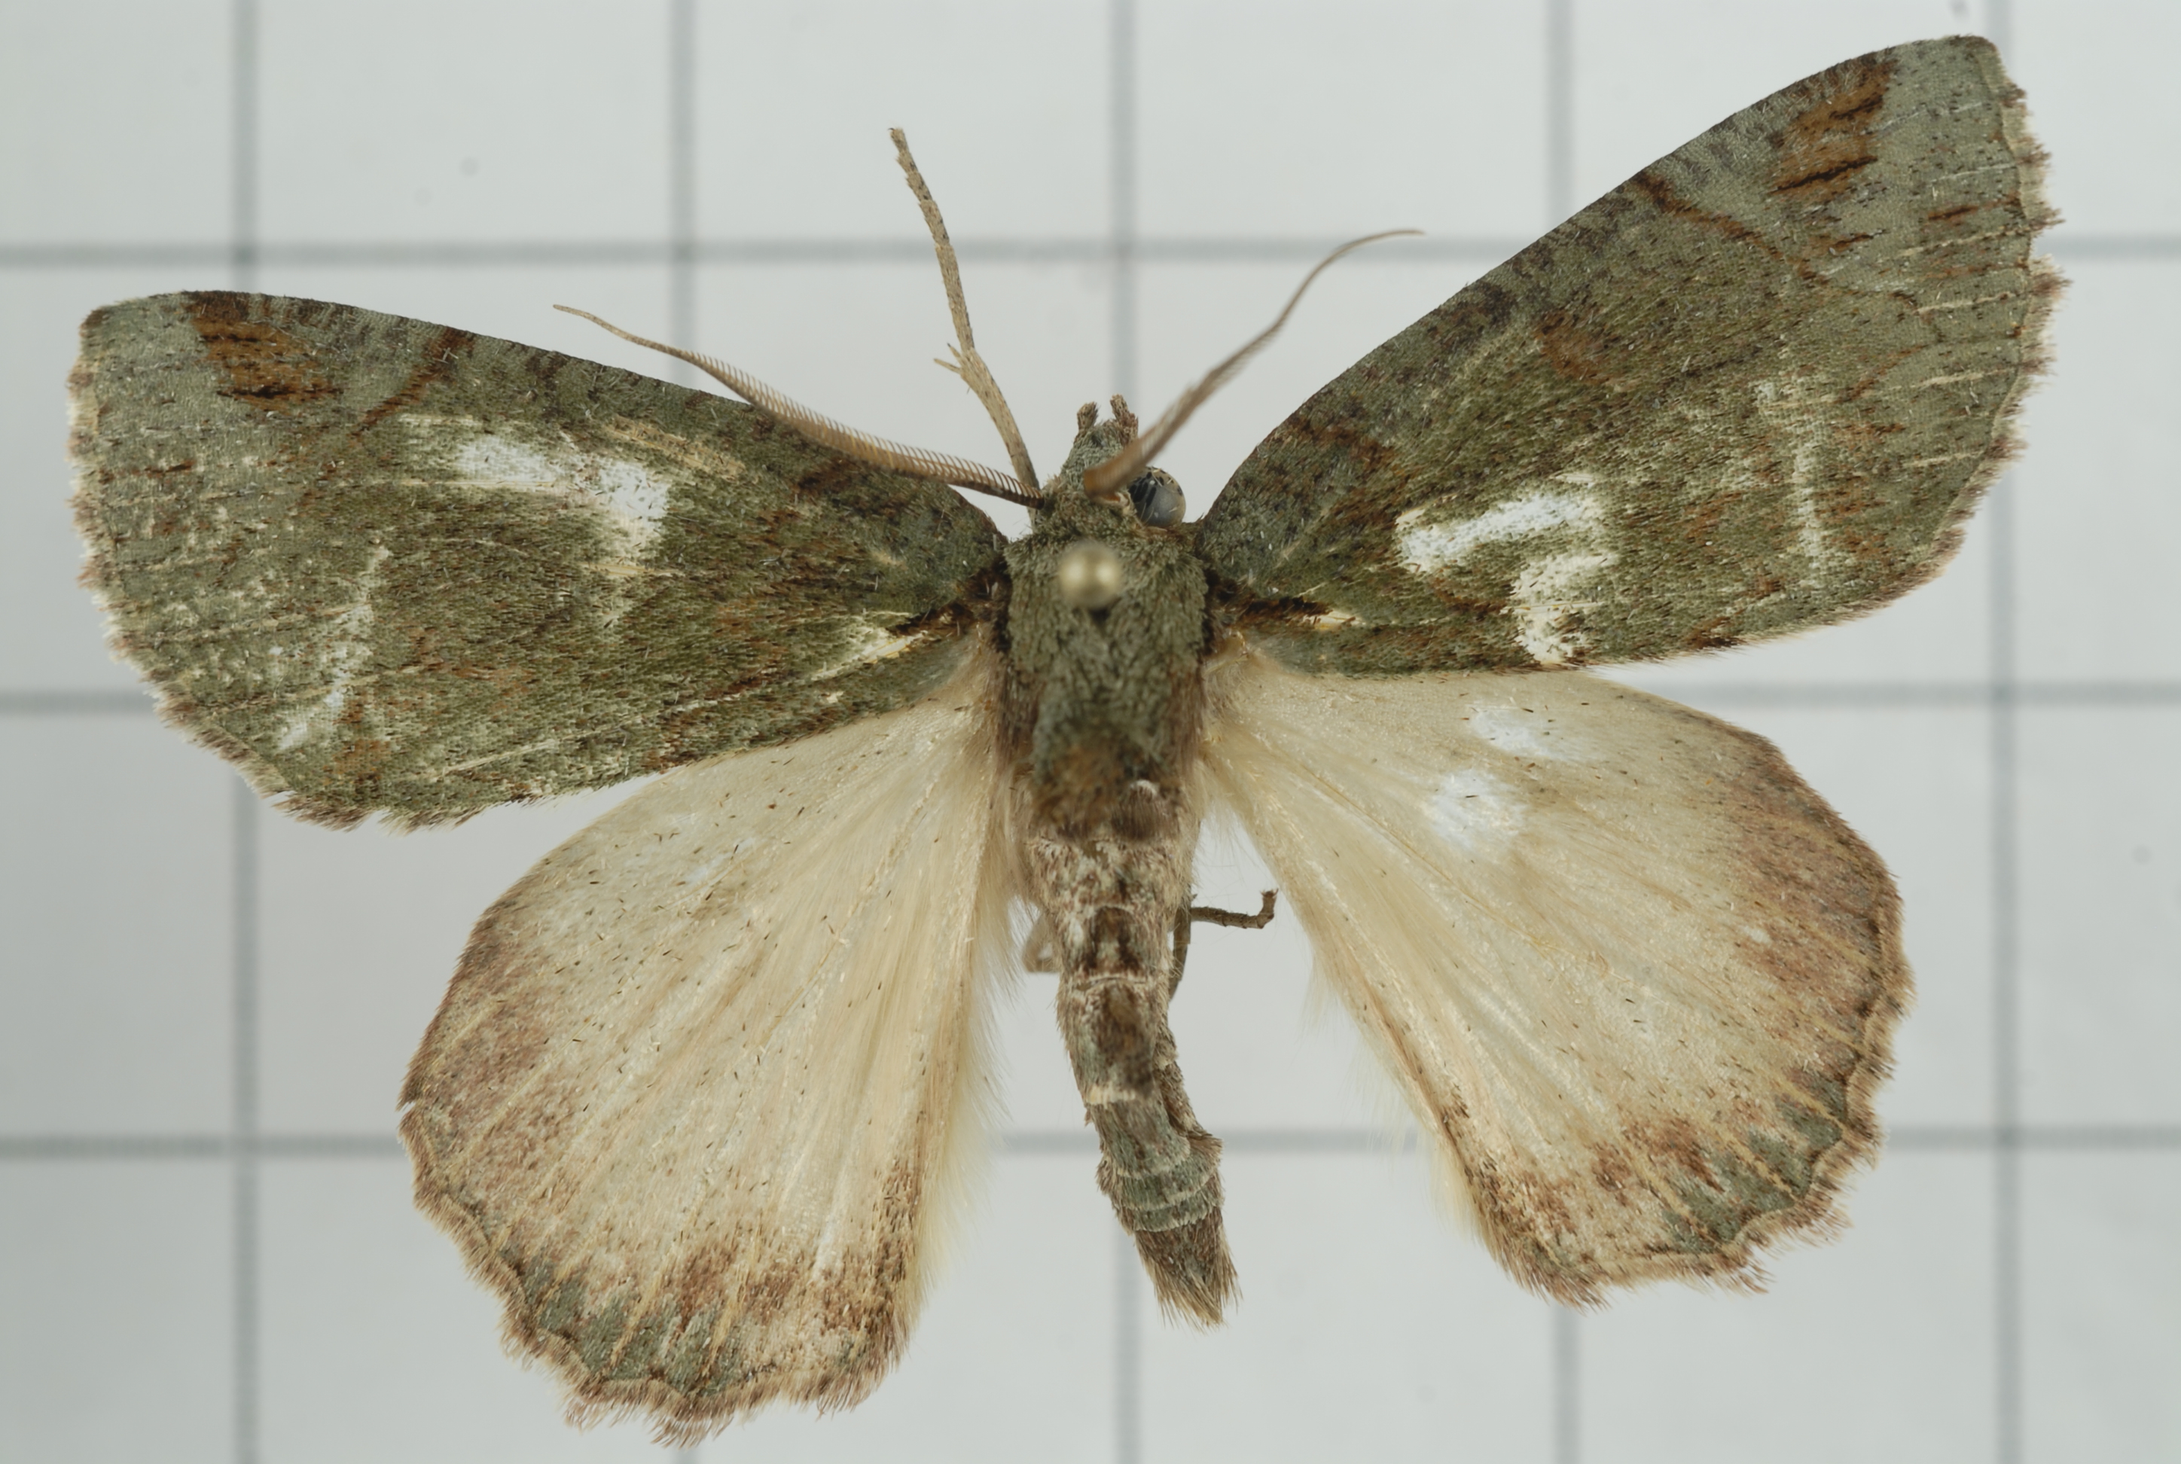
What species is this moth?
Dindica purpurata
